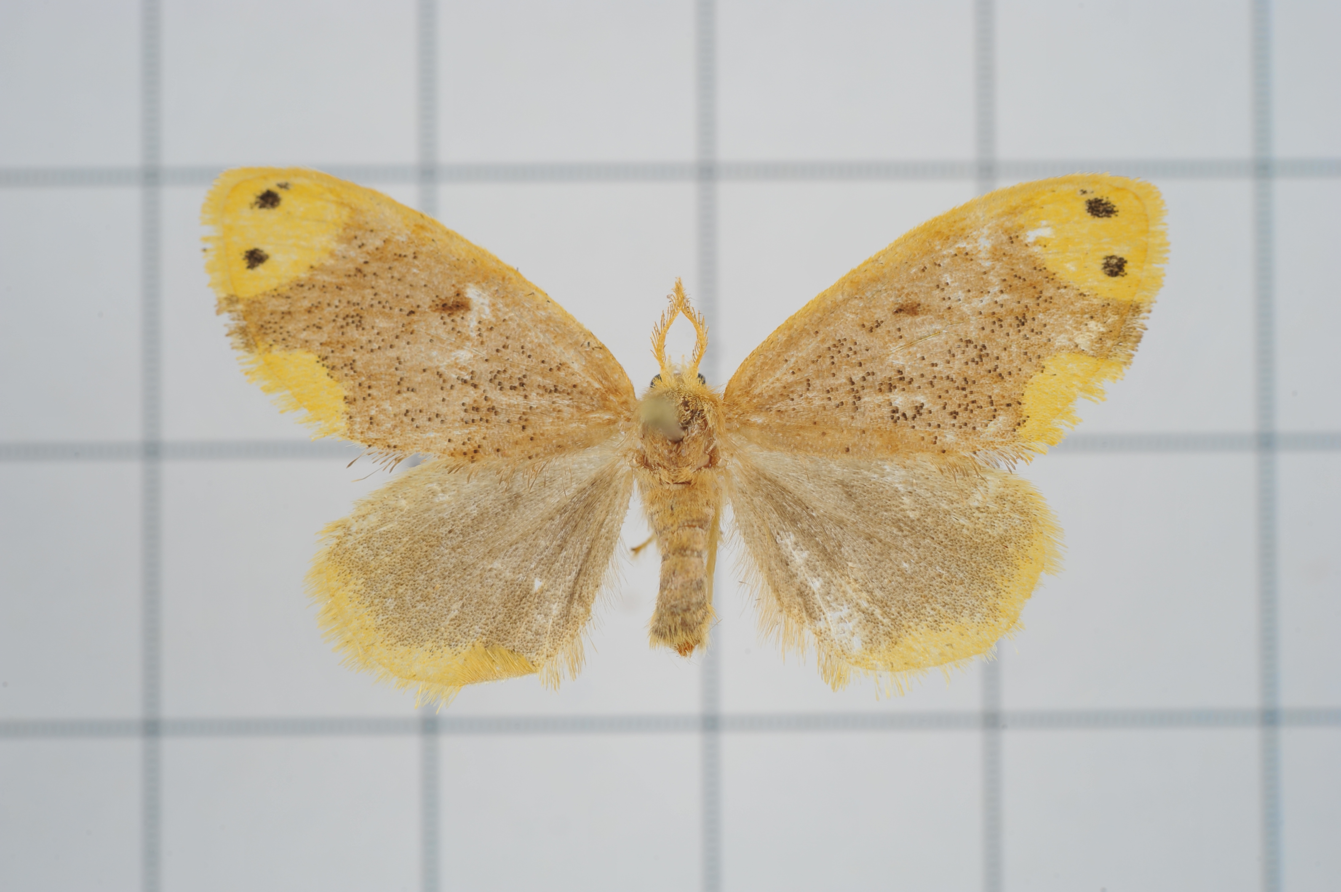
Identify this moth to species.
Arna bipunctapex
